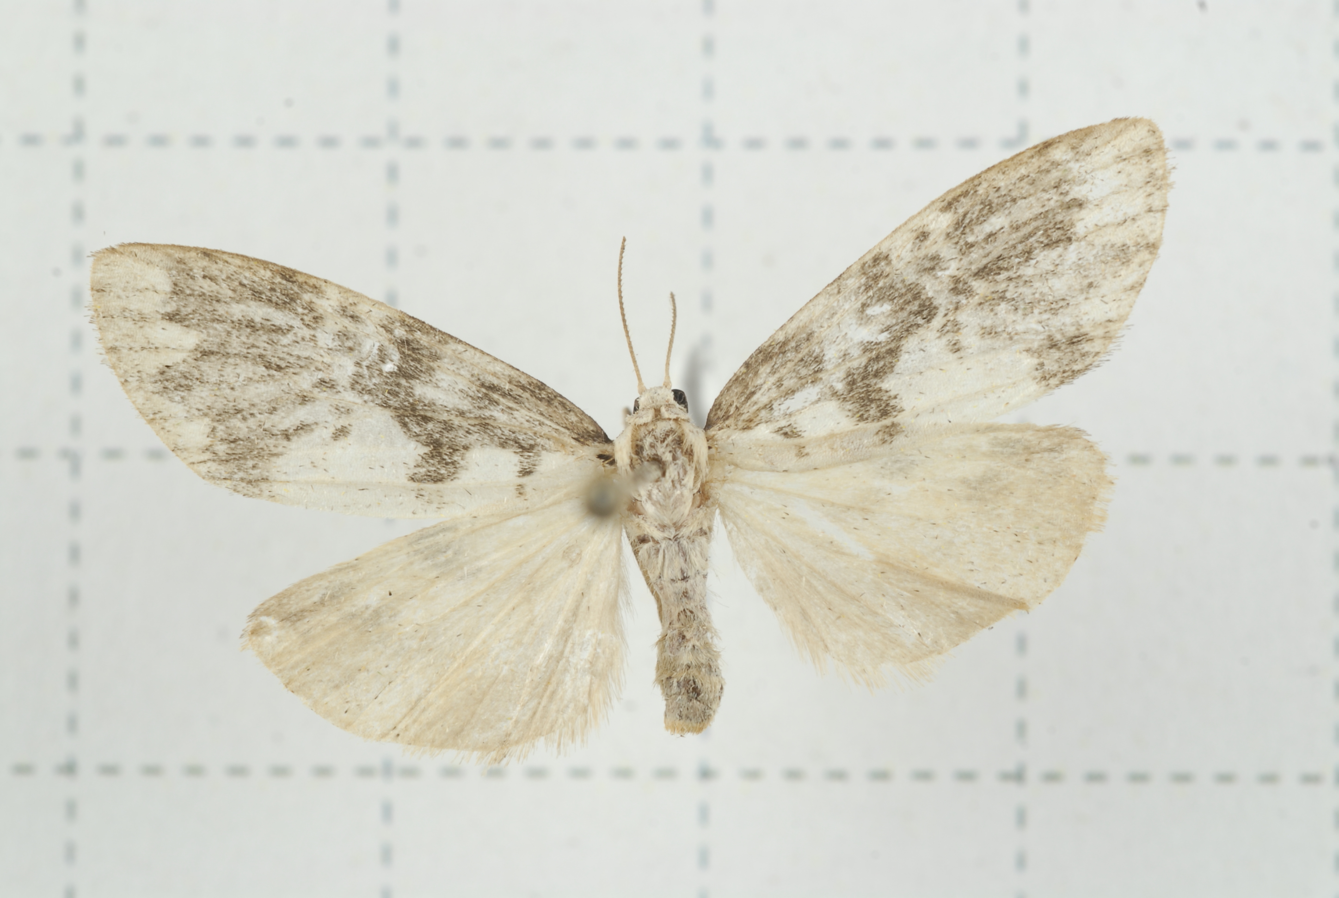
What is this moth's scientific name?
Barsura albidorsalis
